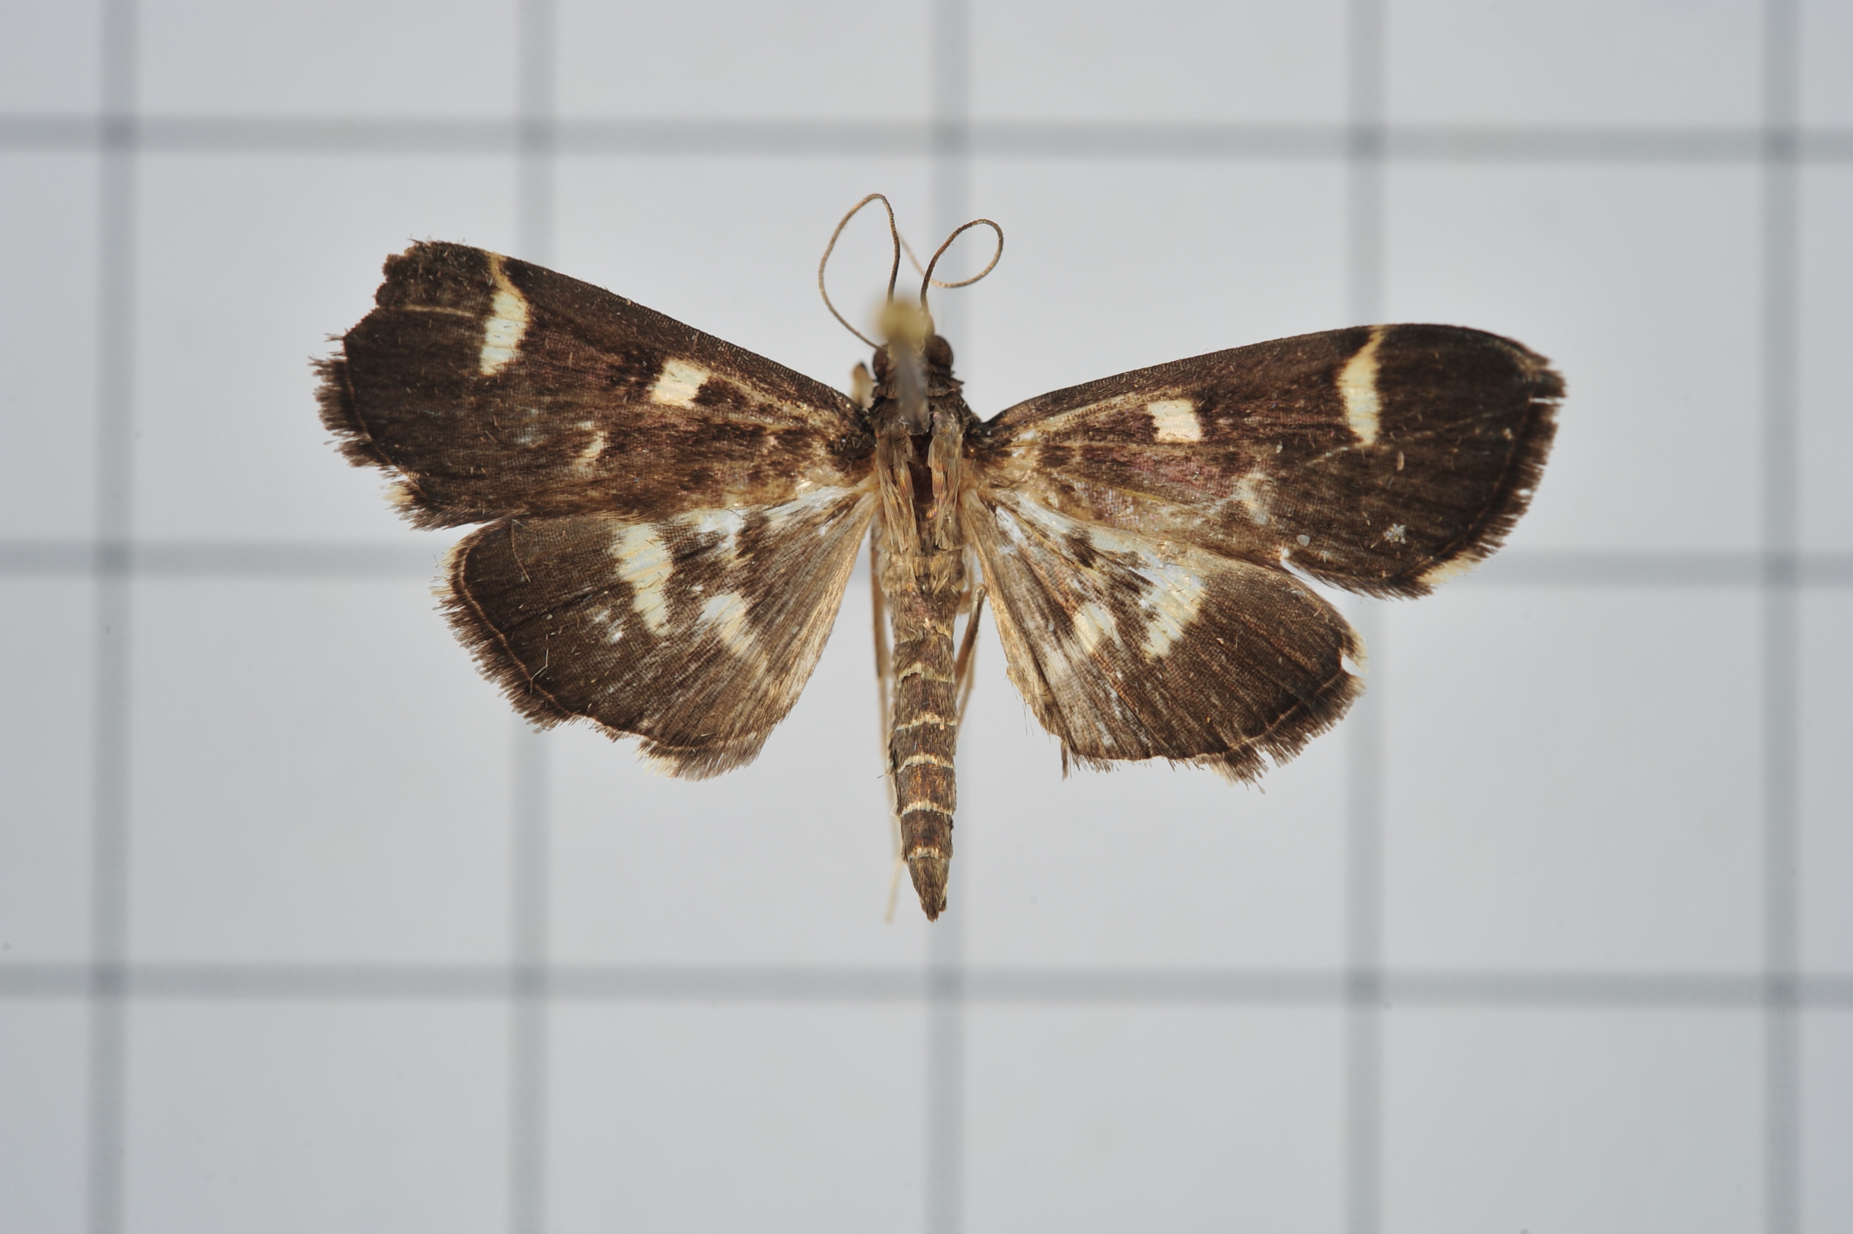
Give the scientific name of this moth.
Herpetogramma luctuosalis
